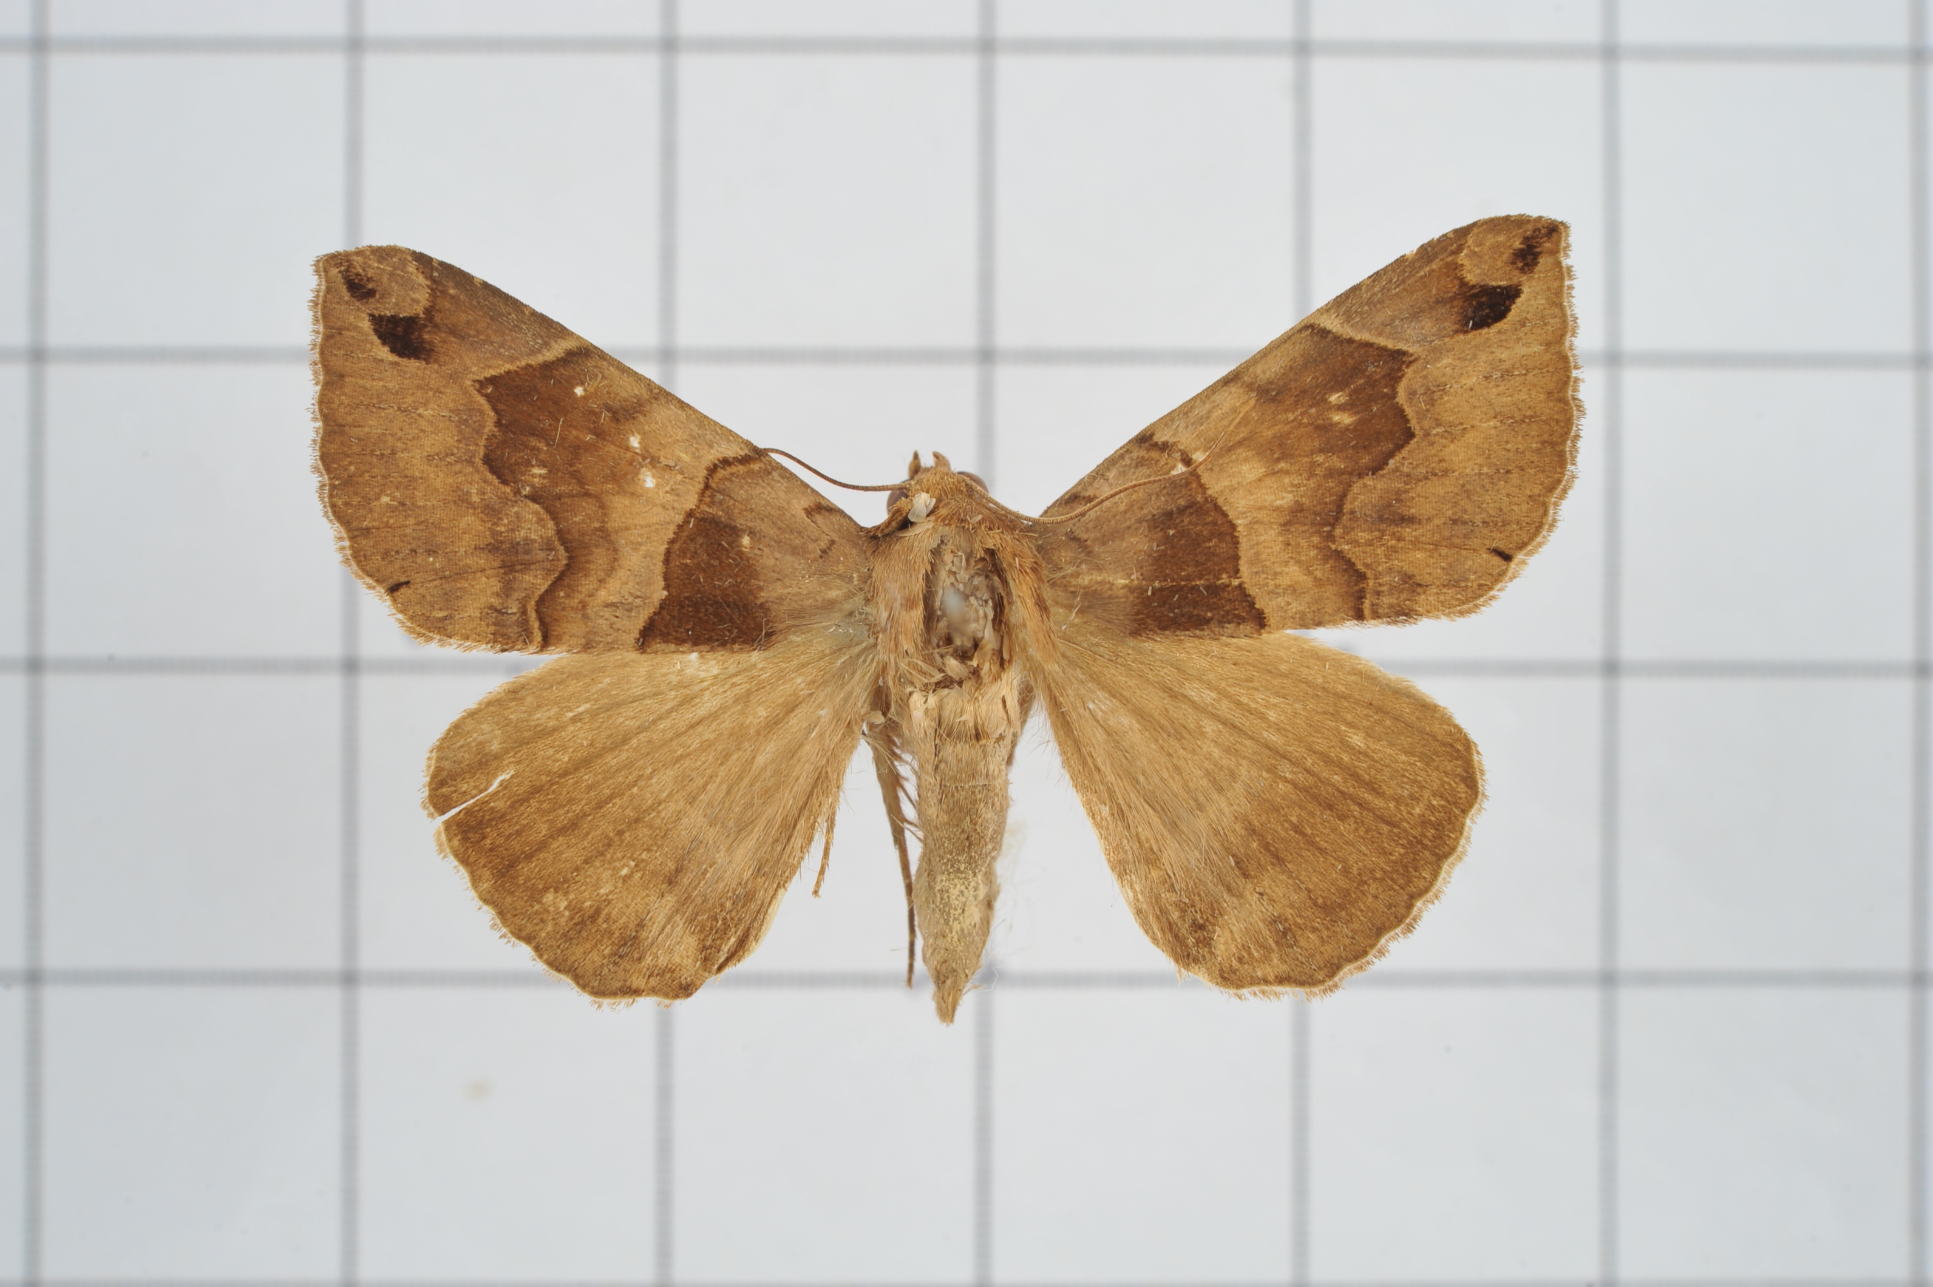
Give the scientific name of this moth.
Bastilla simillima
